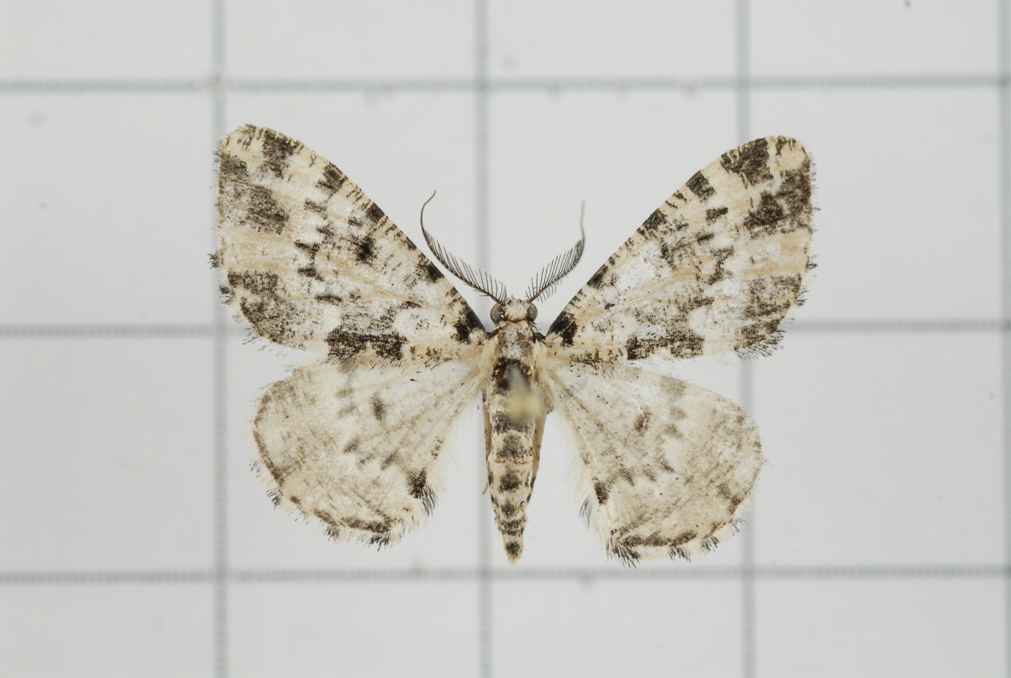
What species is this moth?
Prochasma squalida
